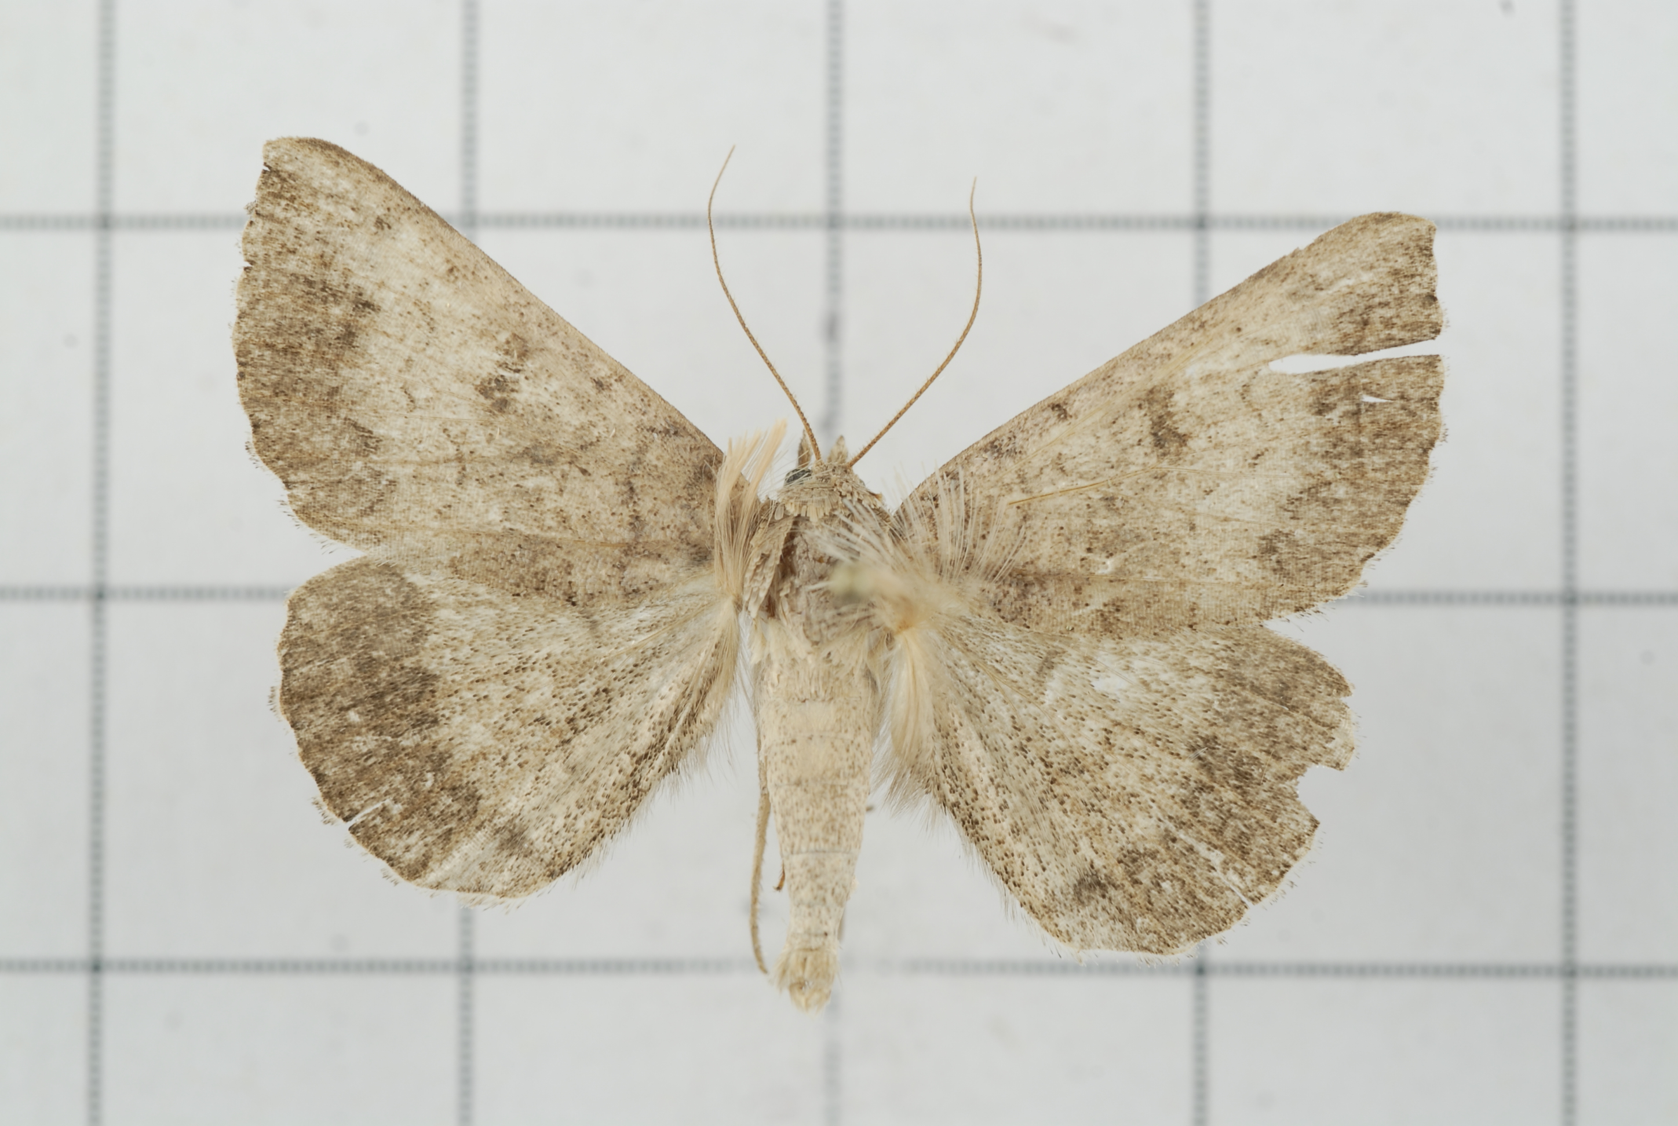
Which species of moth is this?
Blasticorhinus rivulosa
